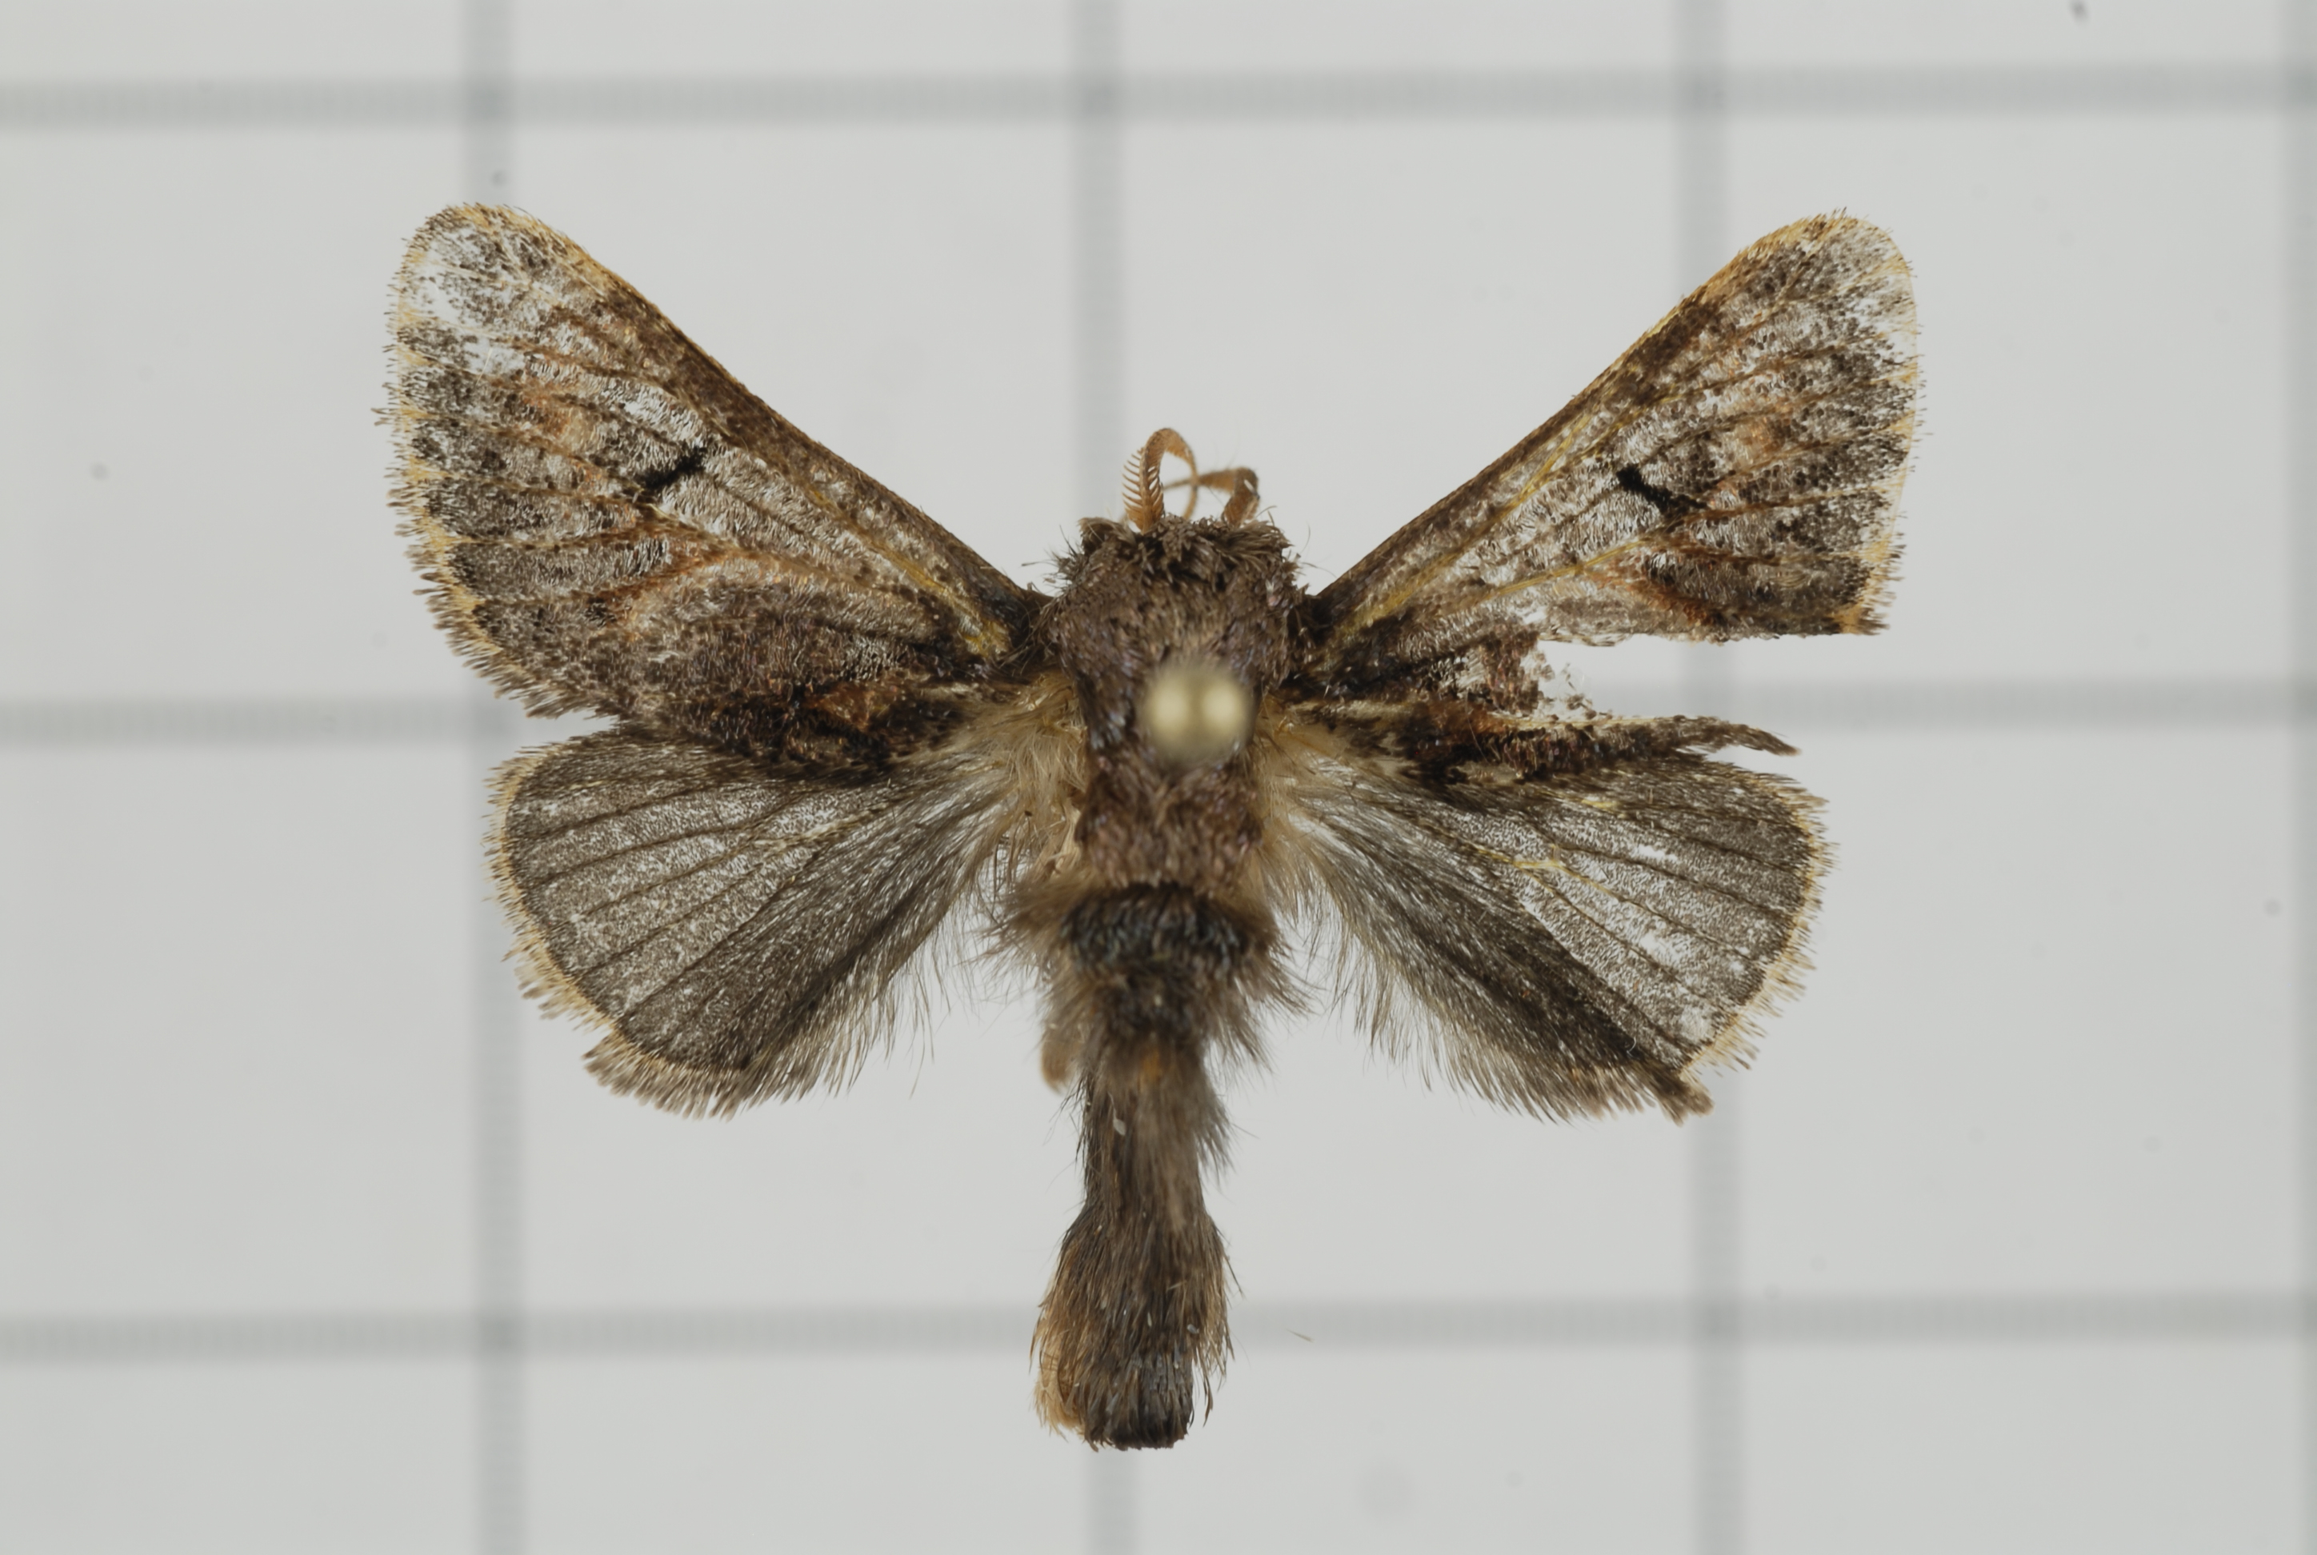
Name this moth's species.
Prapata owadai
